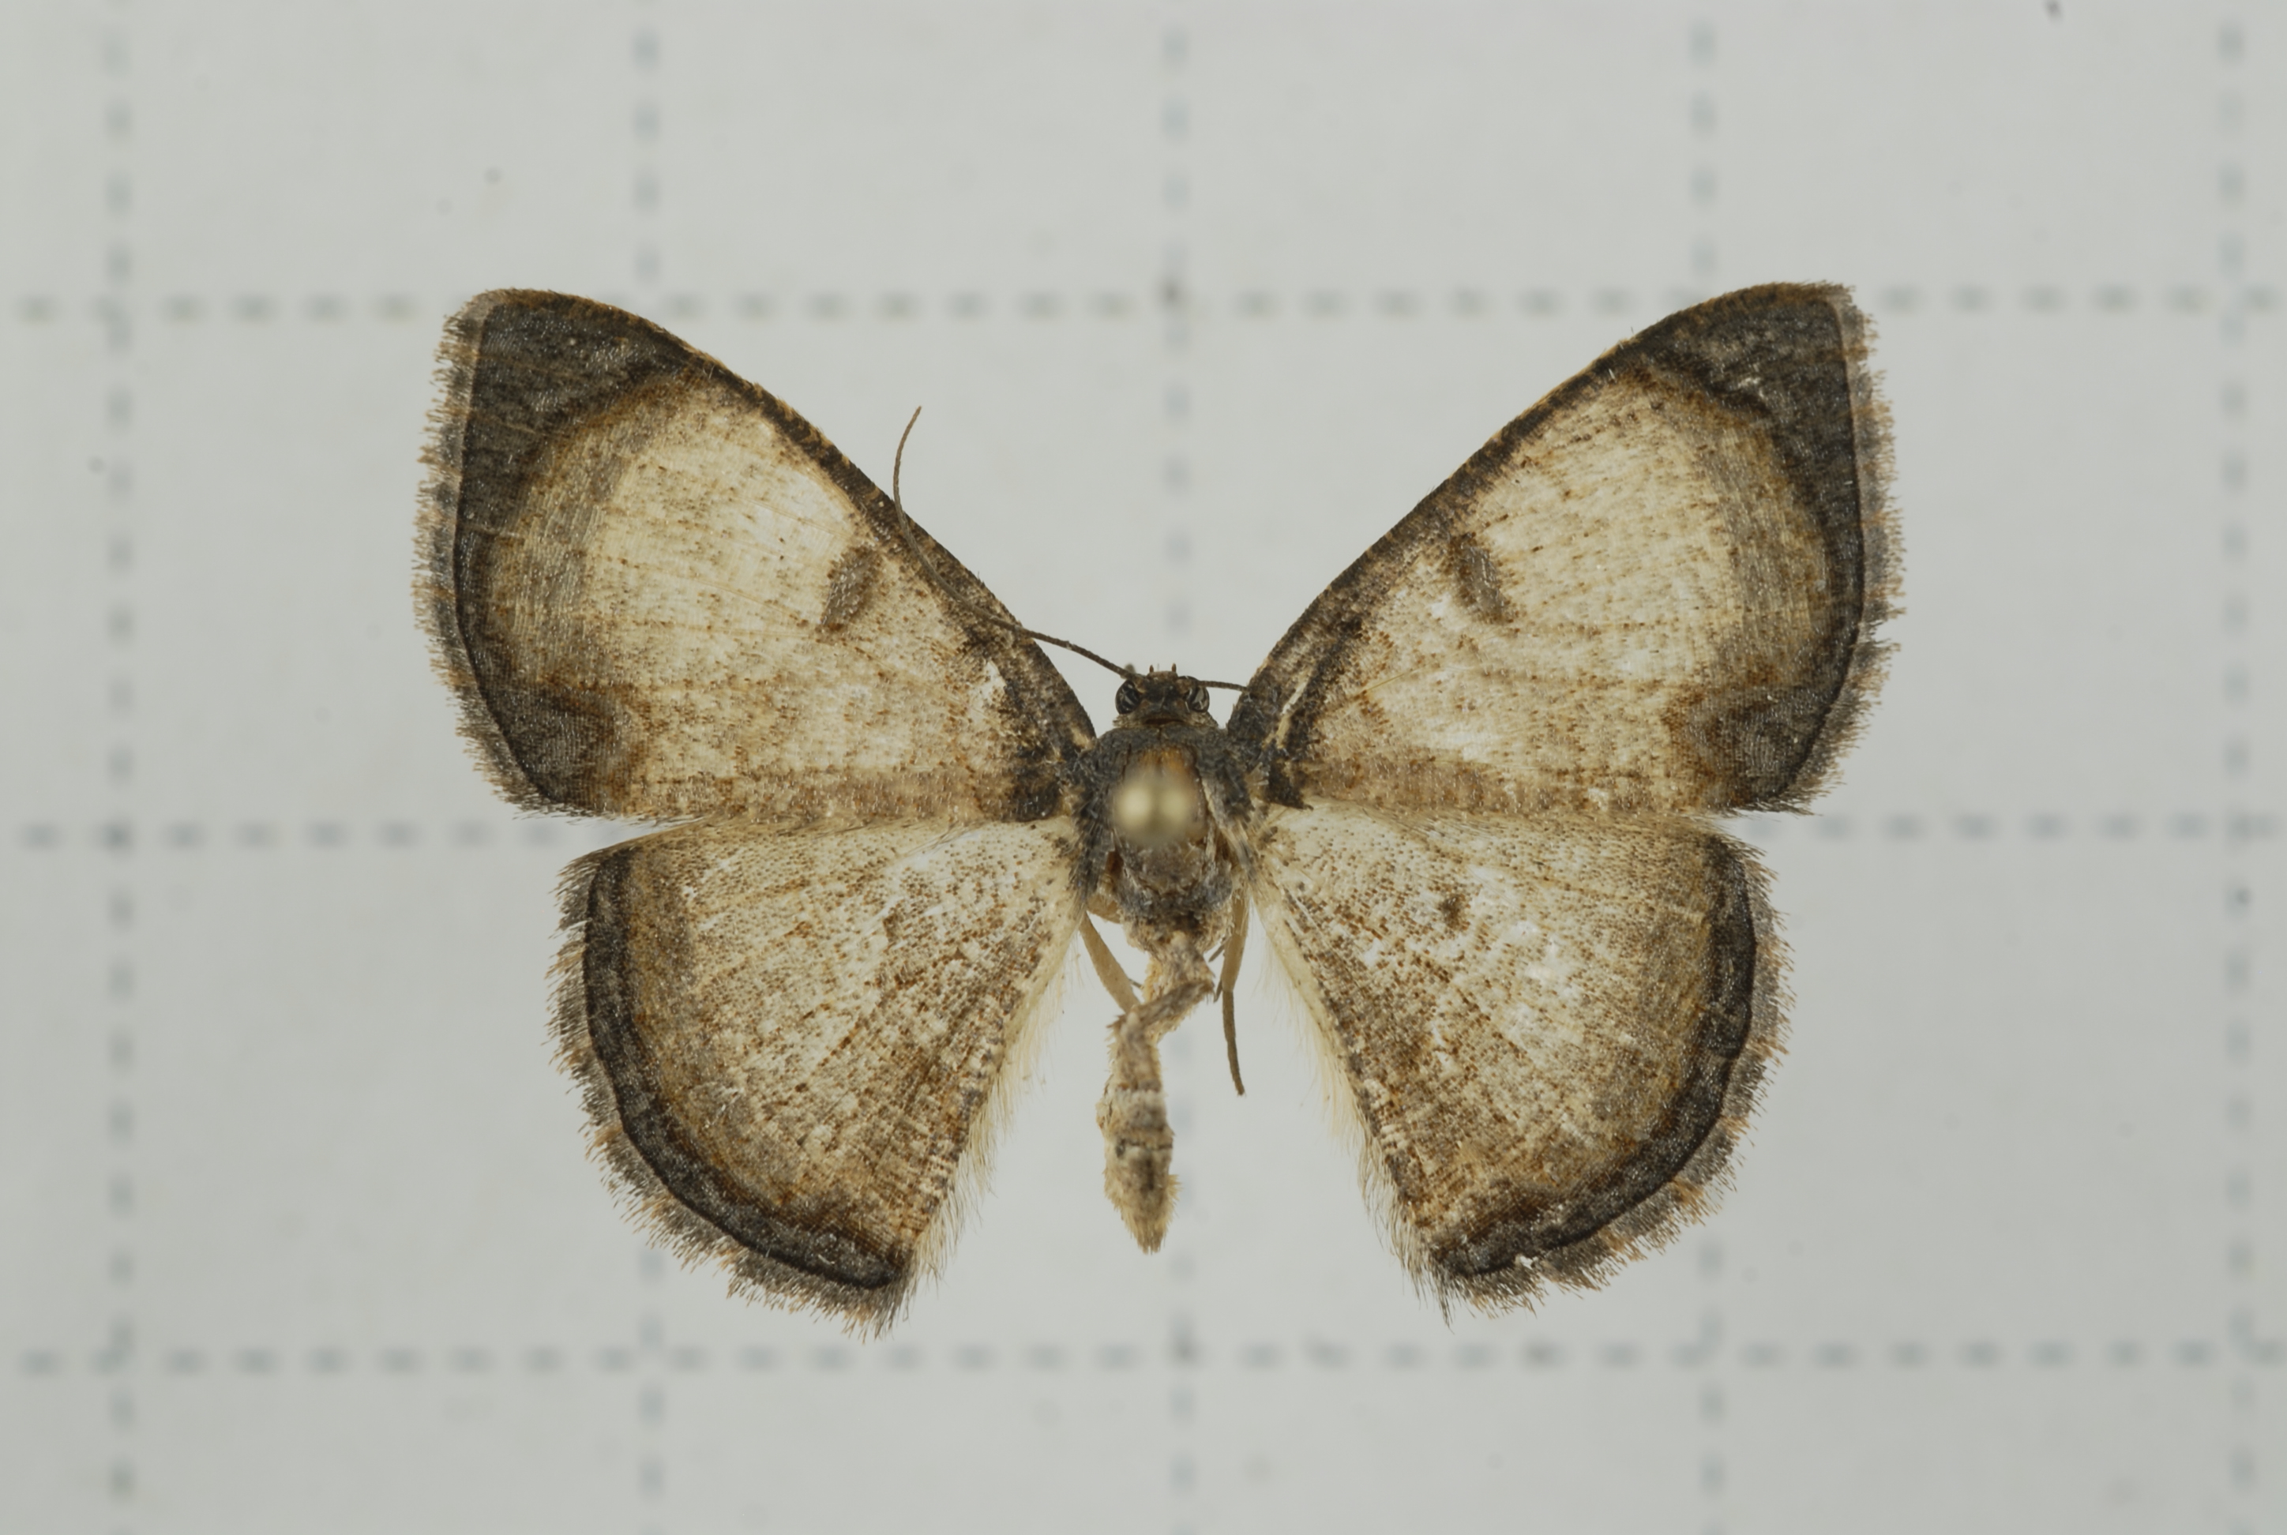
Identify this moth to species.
Hydatocapnia gemina
